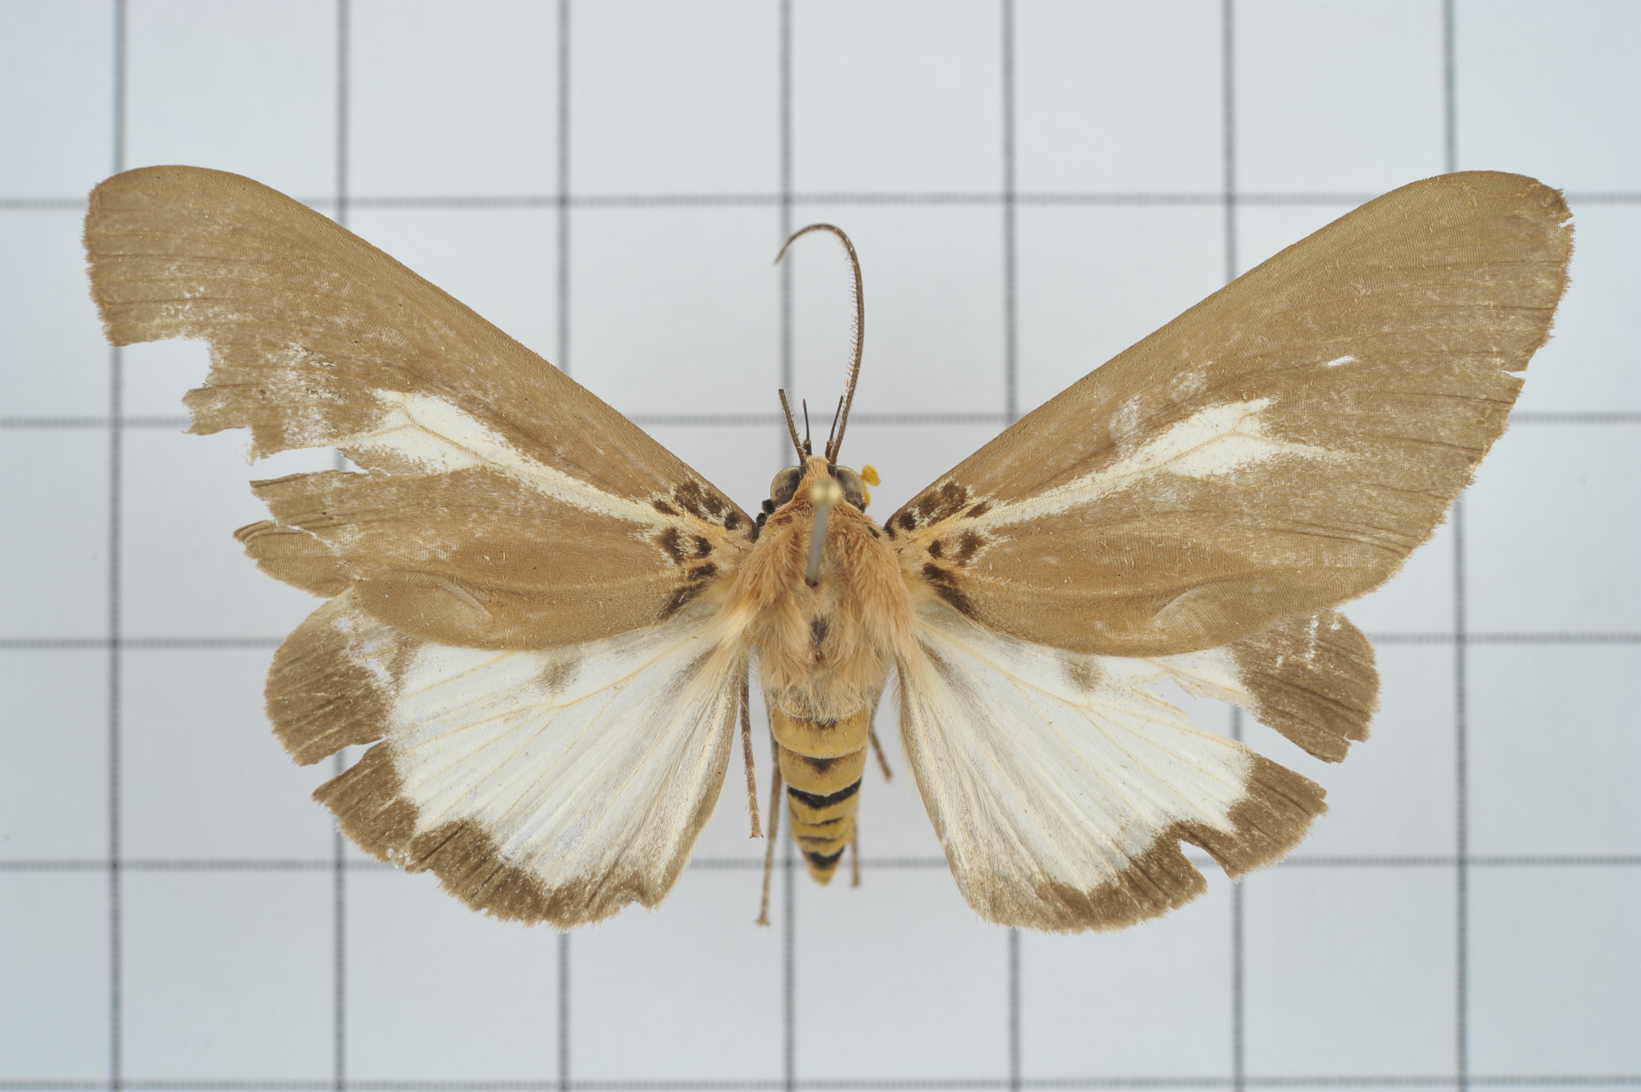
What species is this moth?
Asota heliconia zebrina
